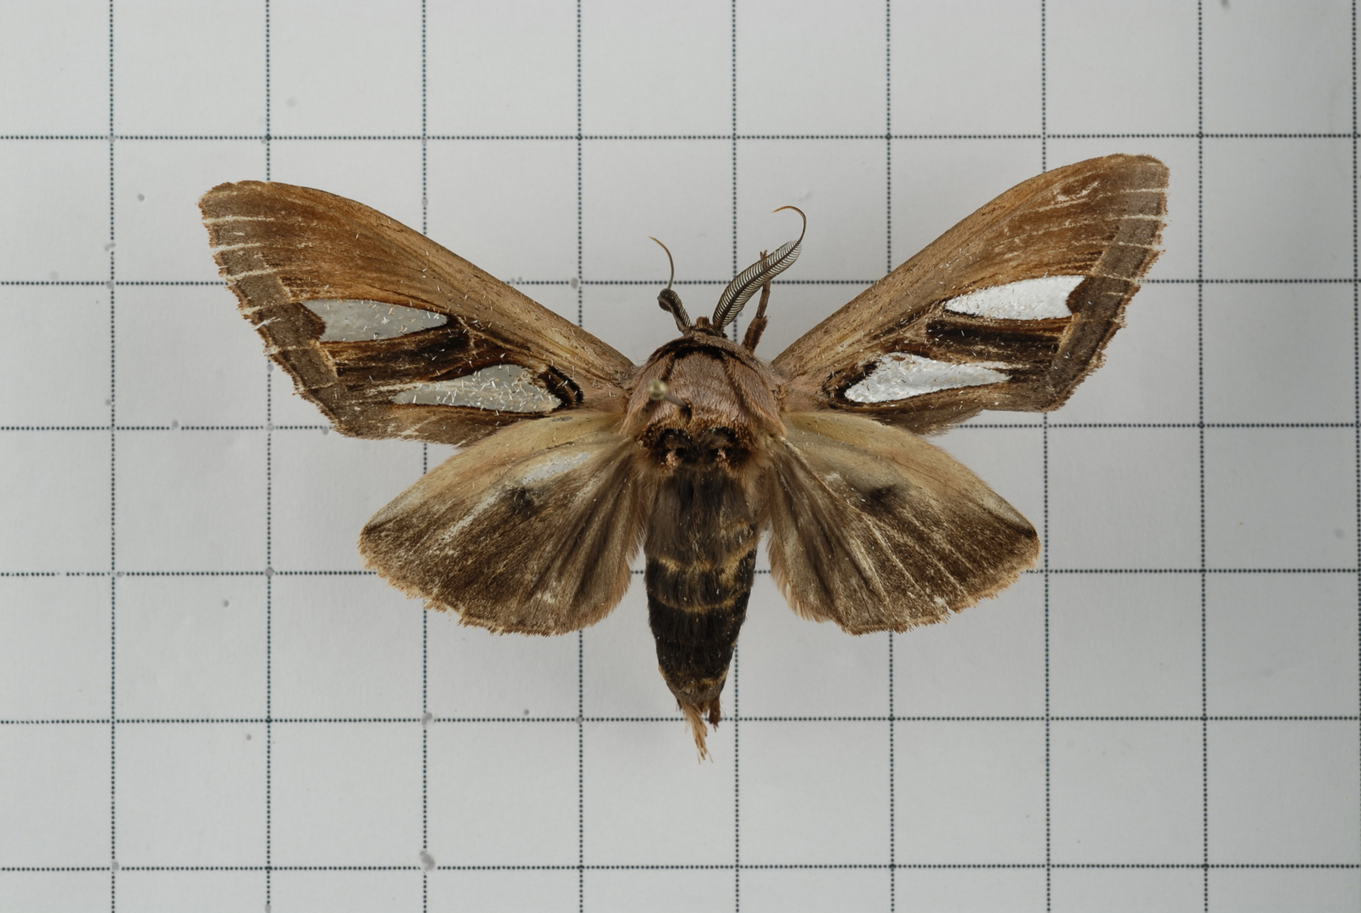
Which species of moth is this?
Tarsolepis japonica
